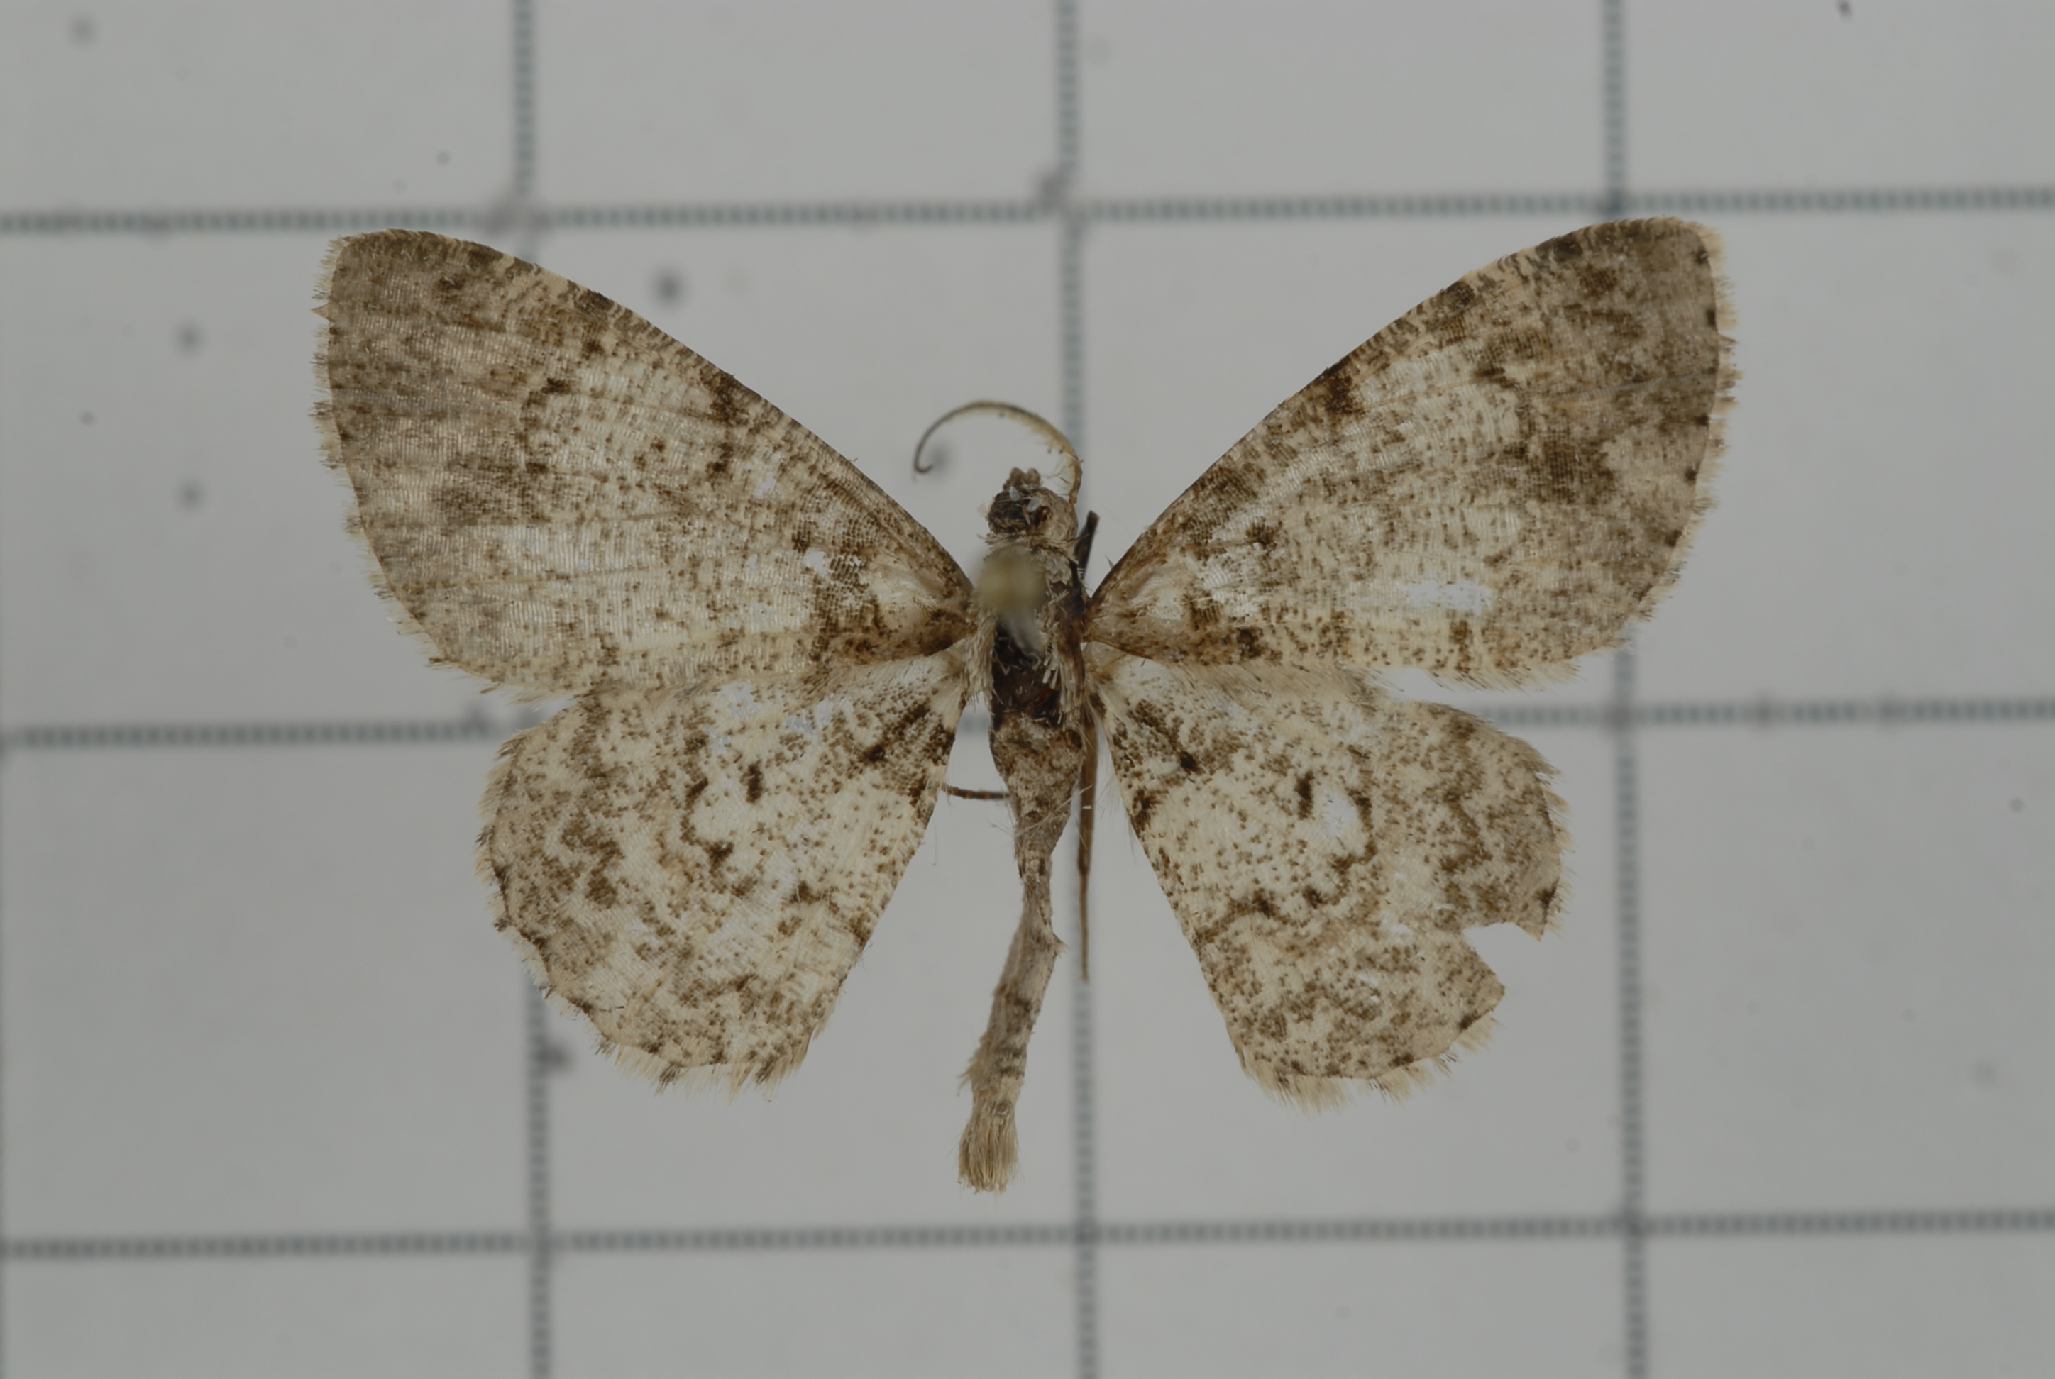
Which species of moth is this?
Myrioblephara simplaria simplaria
